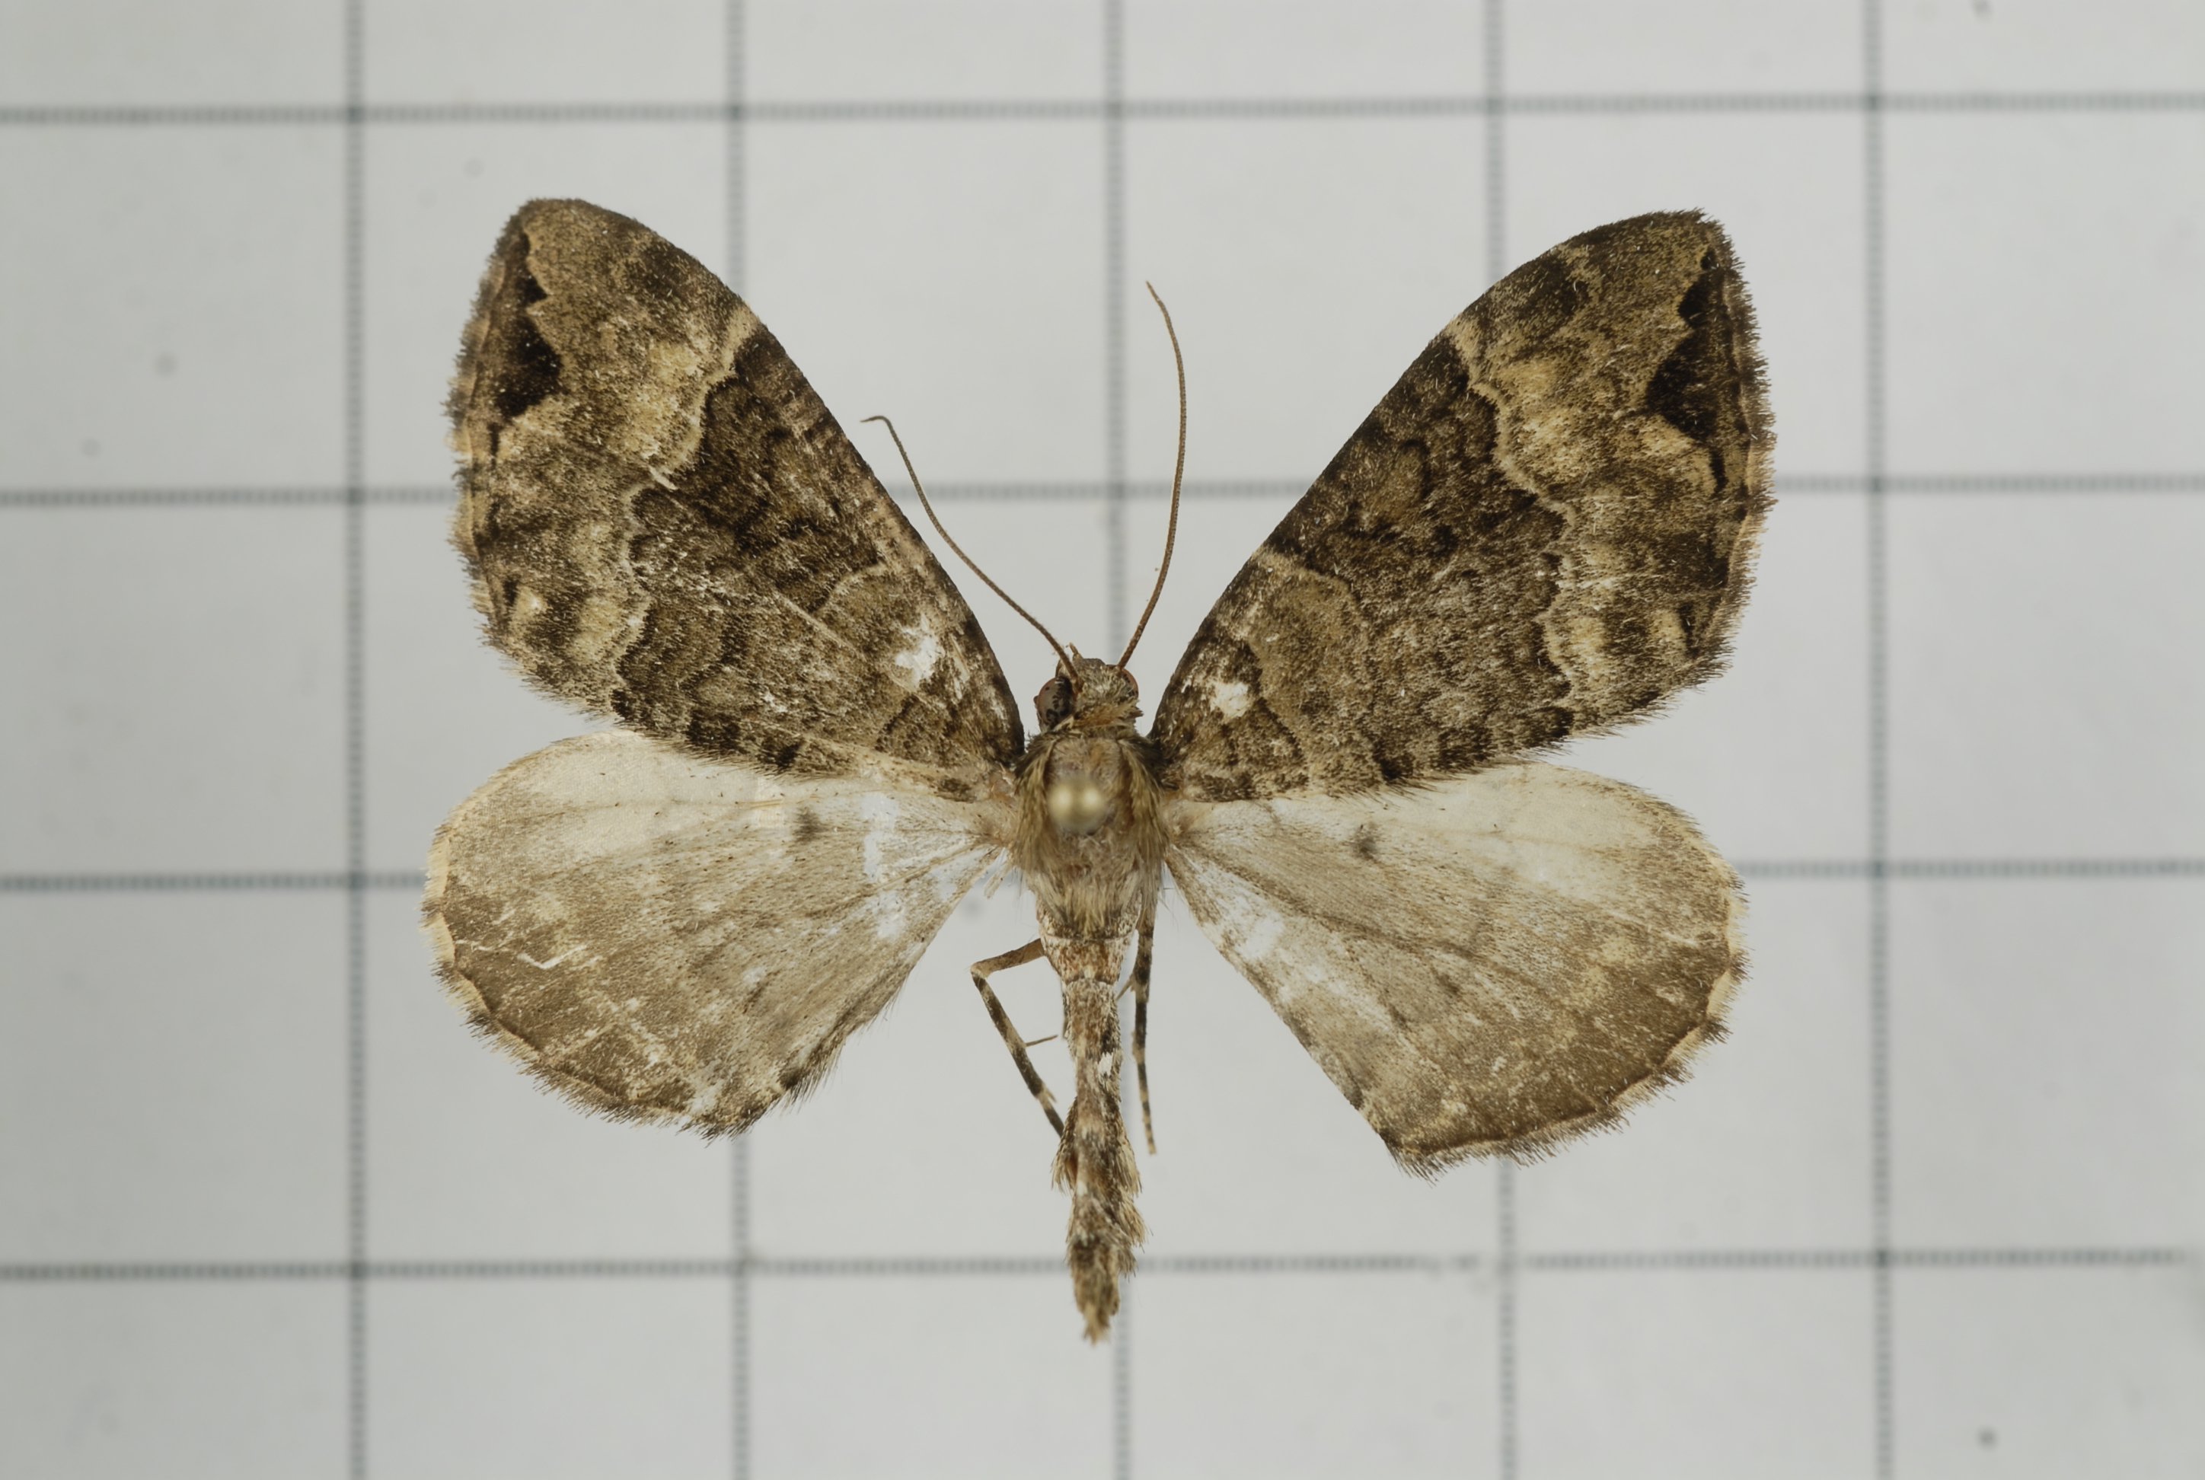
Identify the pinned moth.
Ecliptopera muscicolor allobathra
